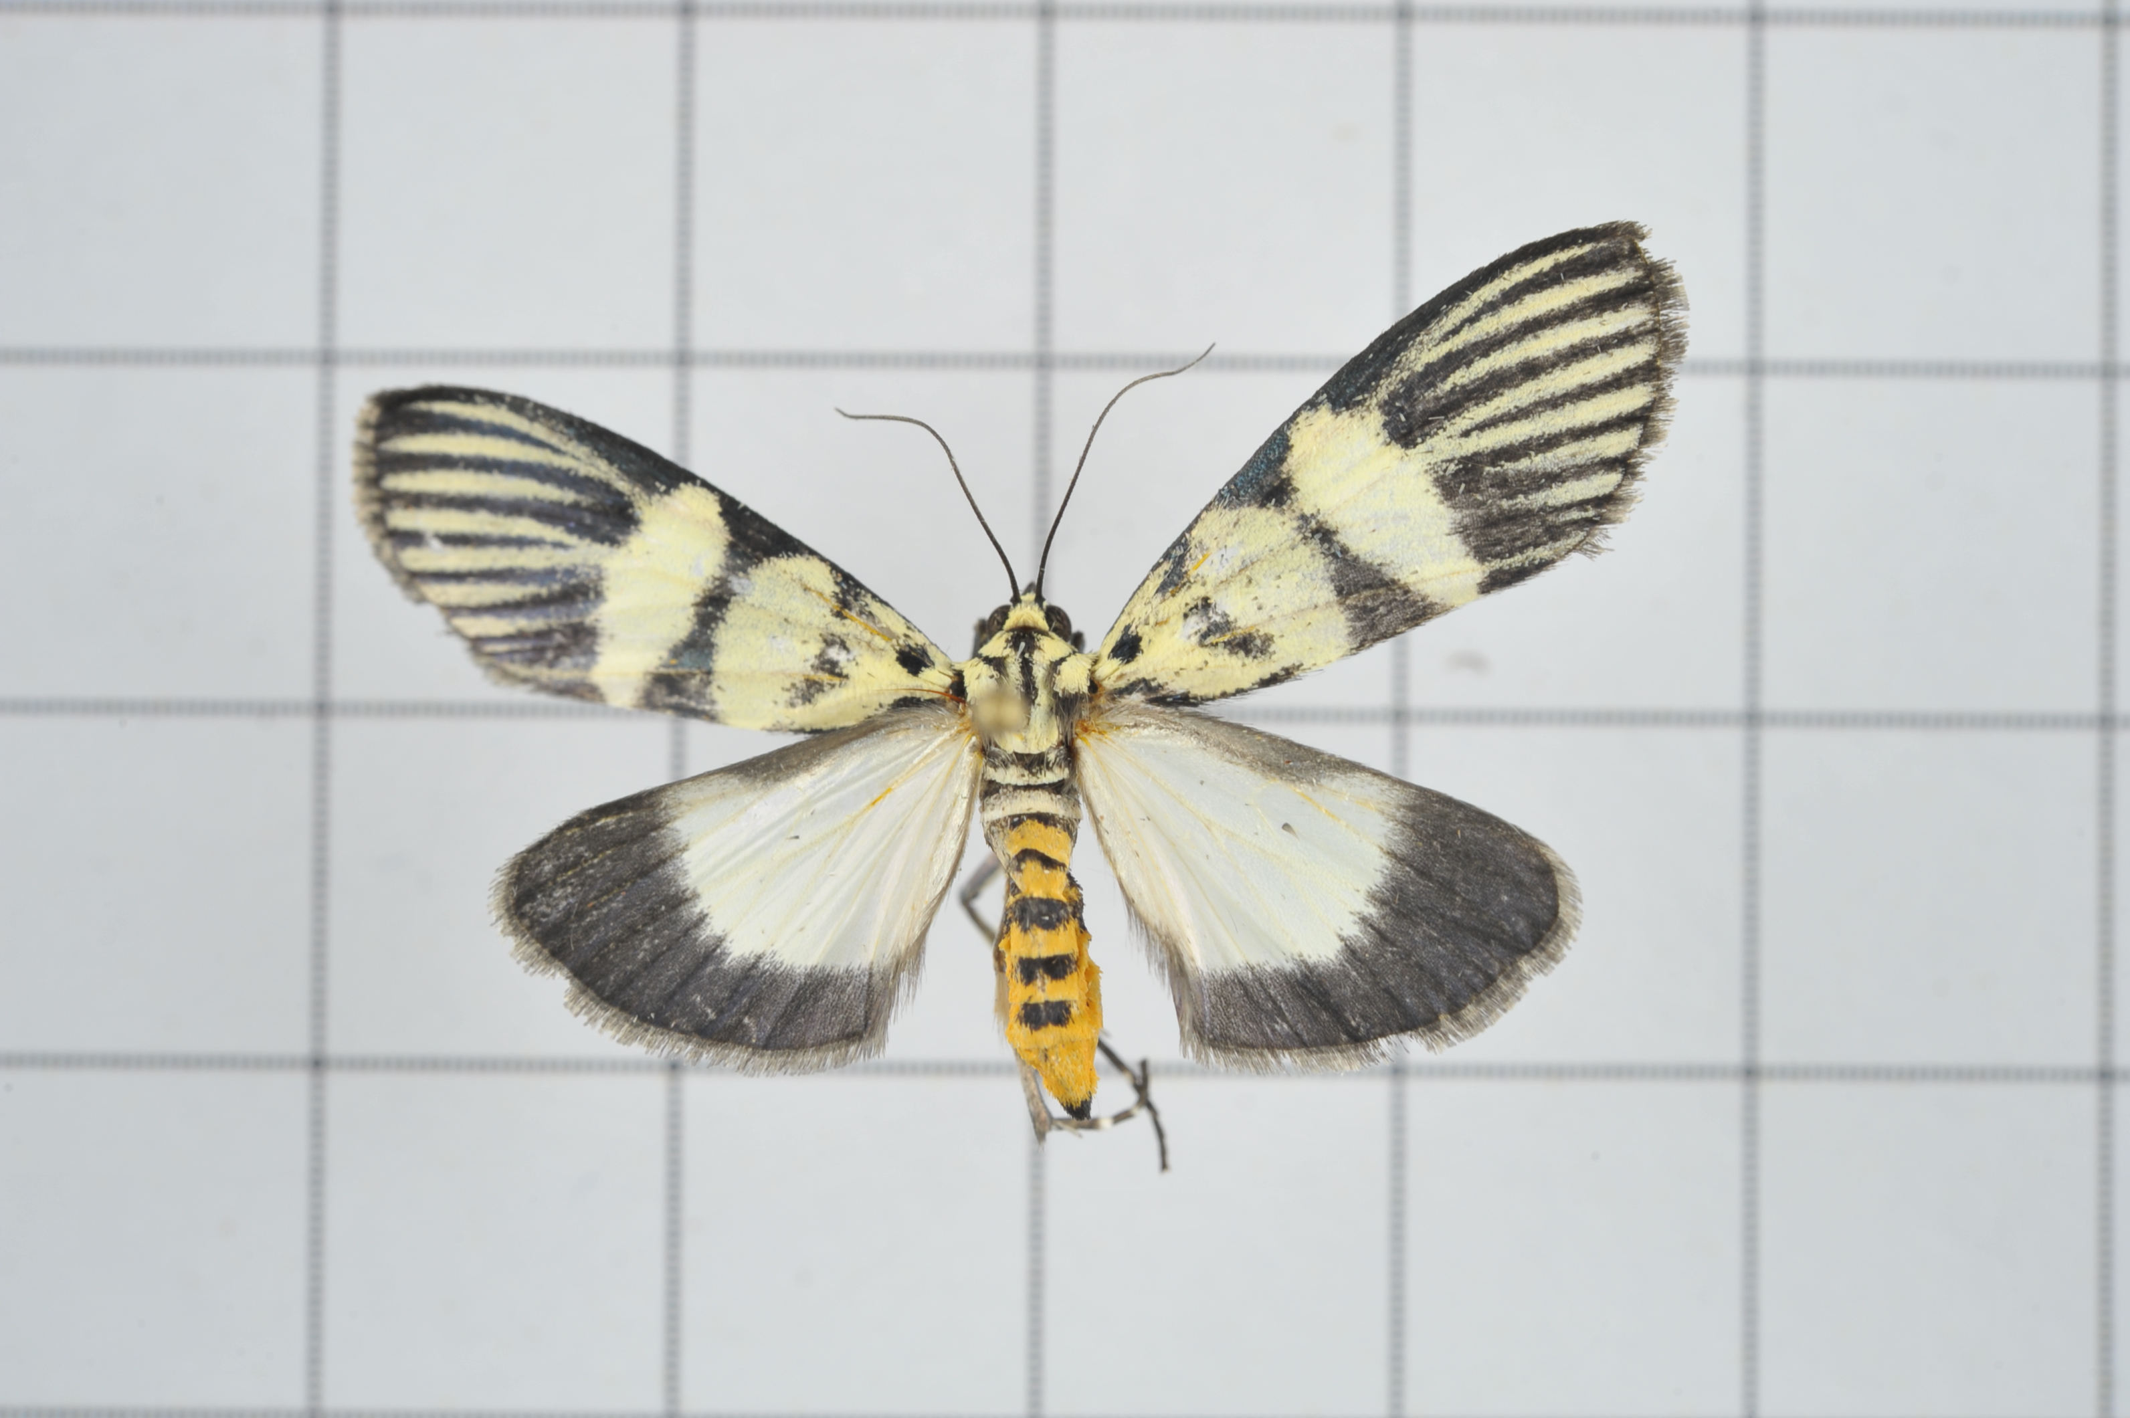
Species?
Heortia vitessoides
